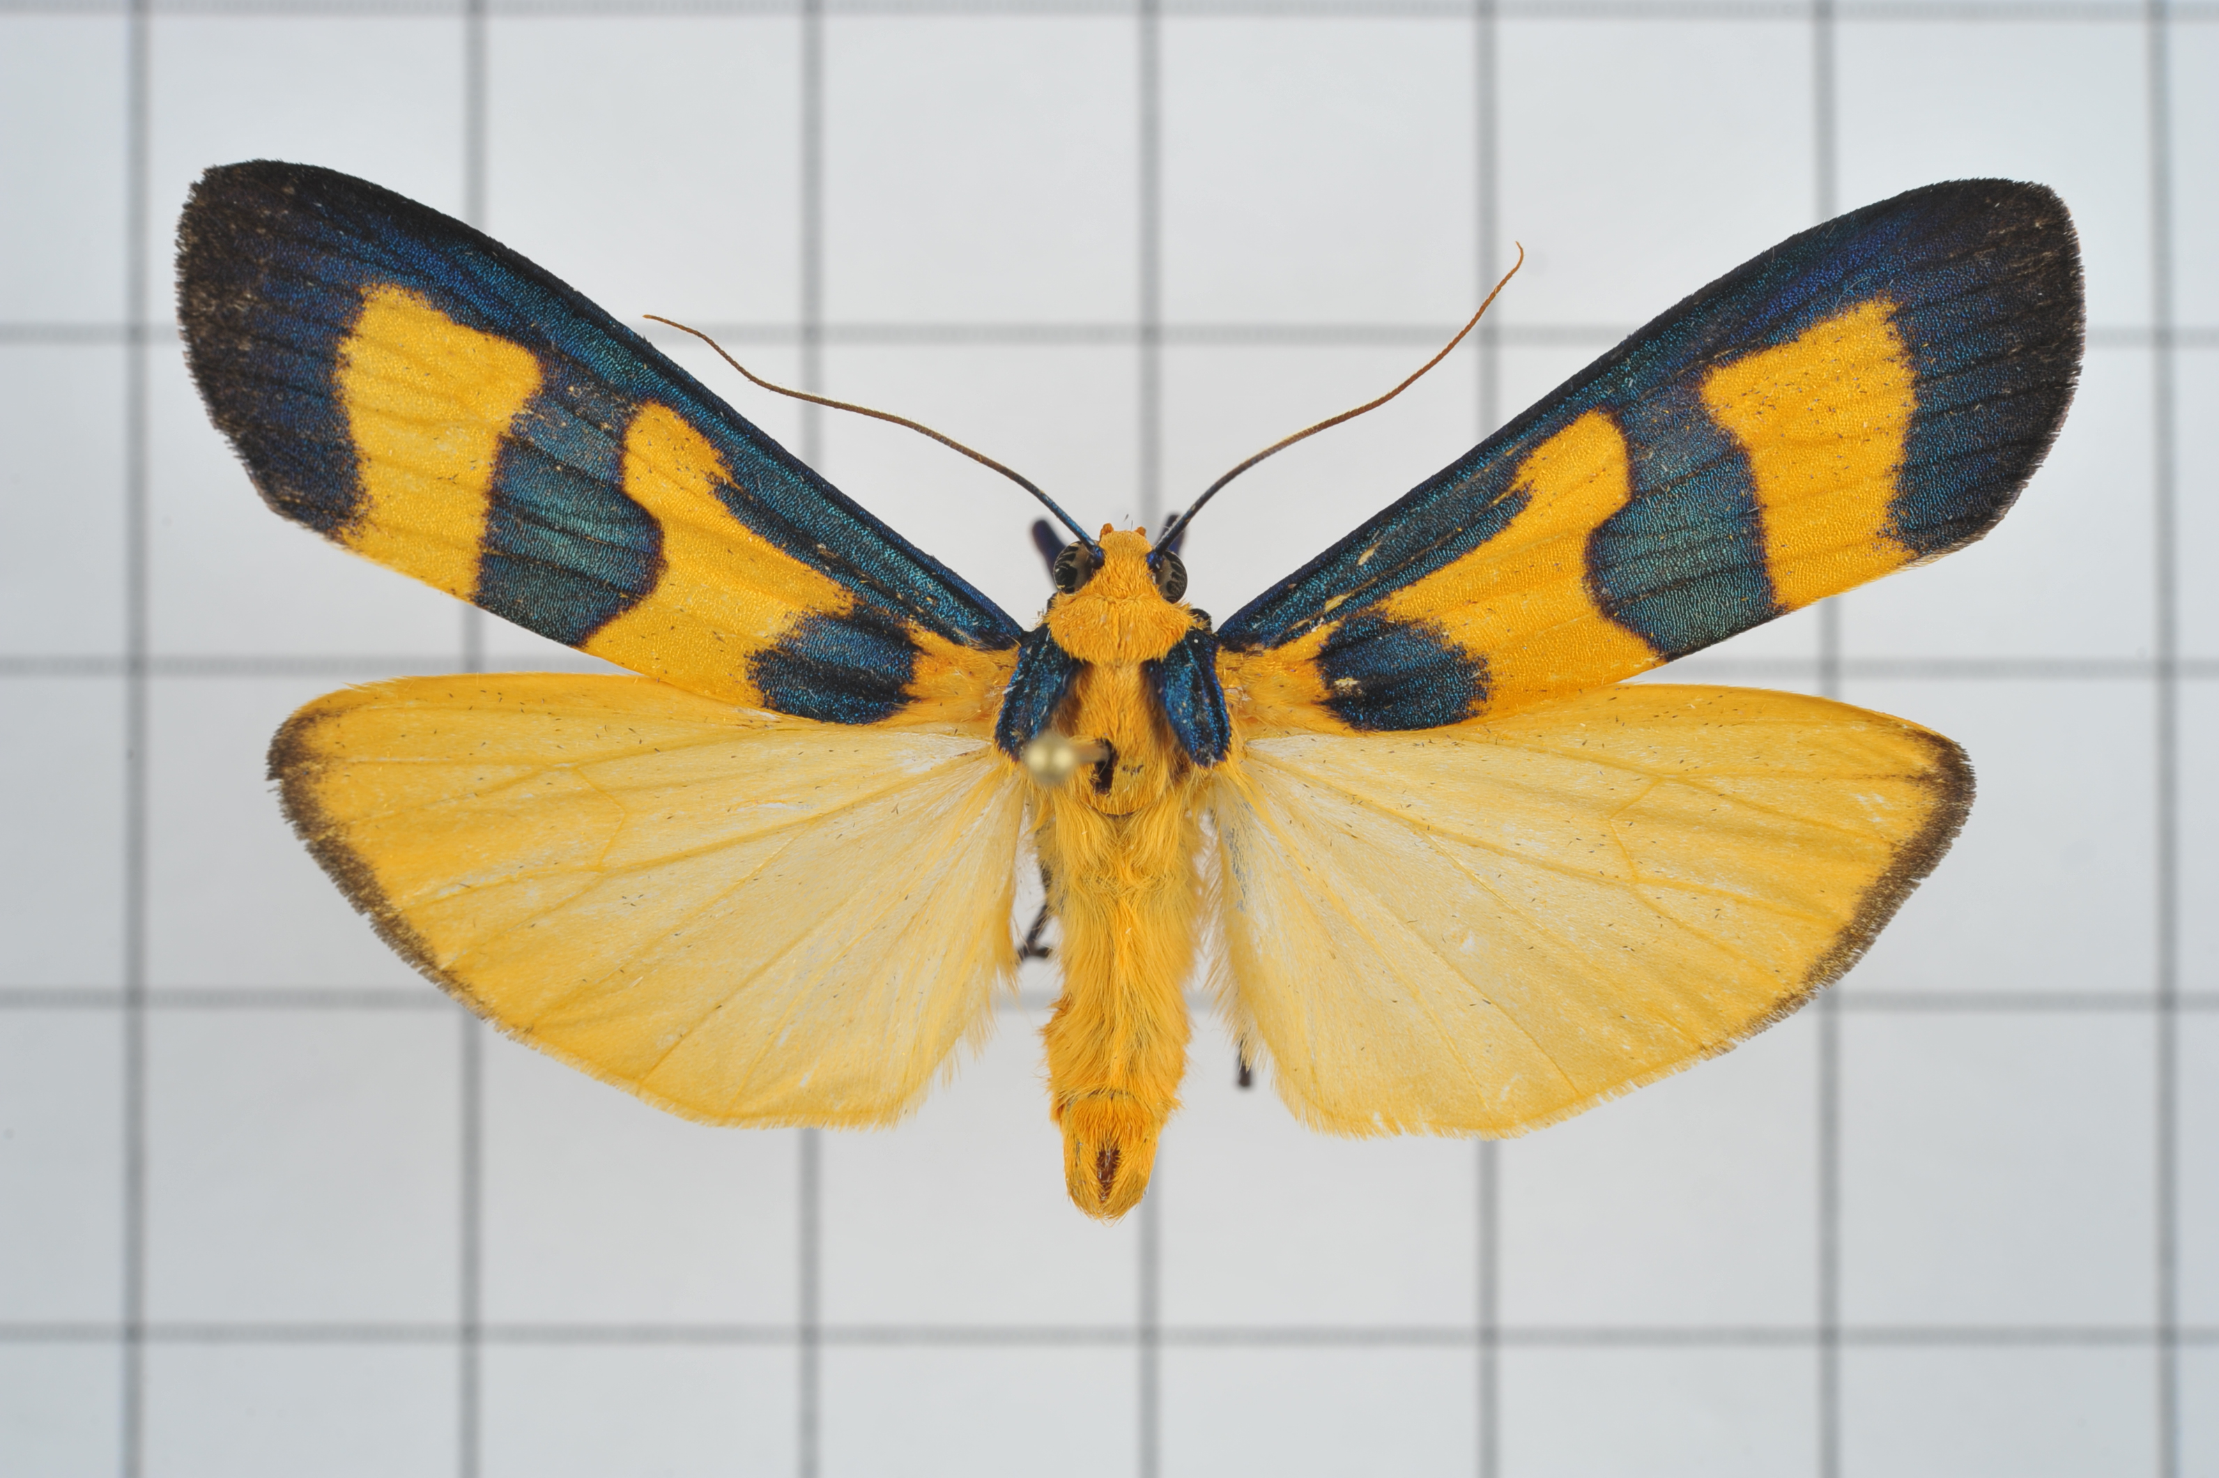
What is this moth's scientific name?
Chrysaeglia magnifica
